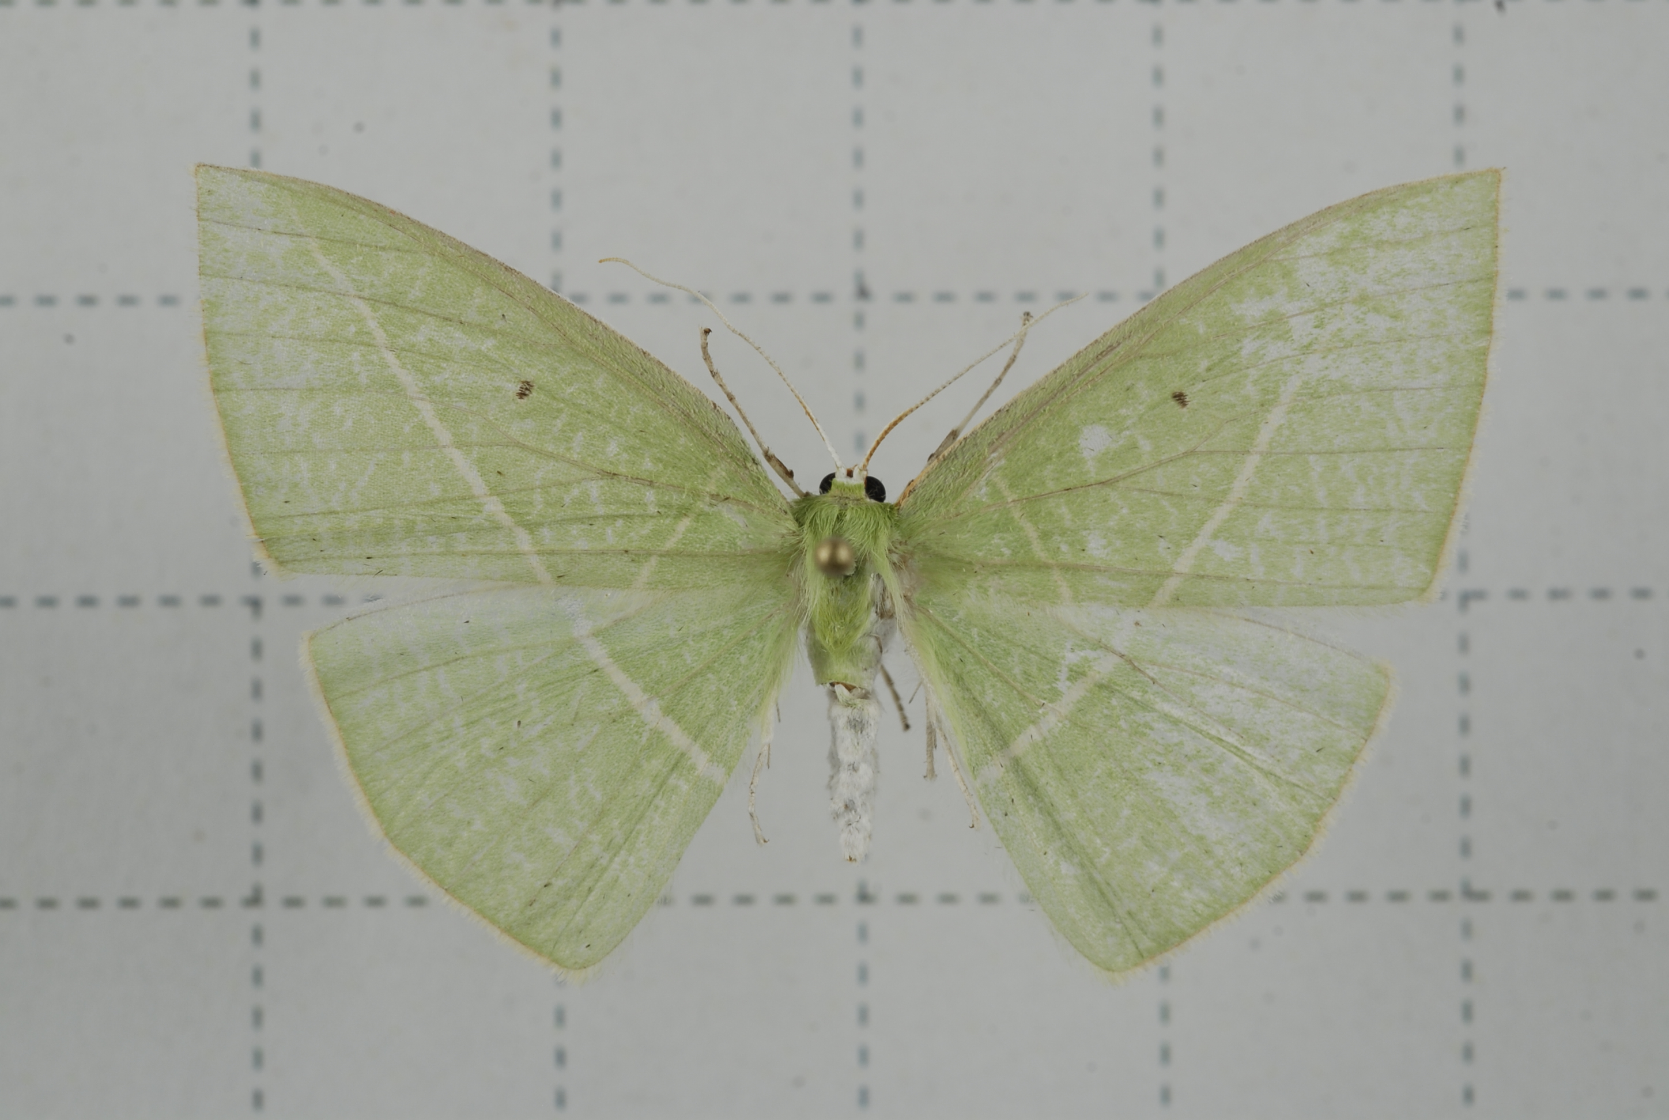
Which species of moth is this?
Tanaoctenia haliaria
